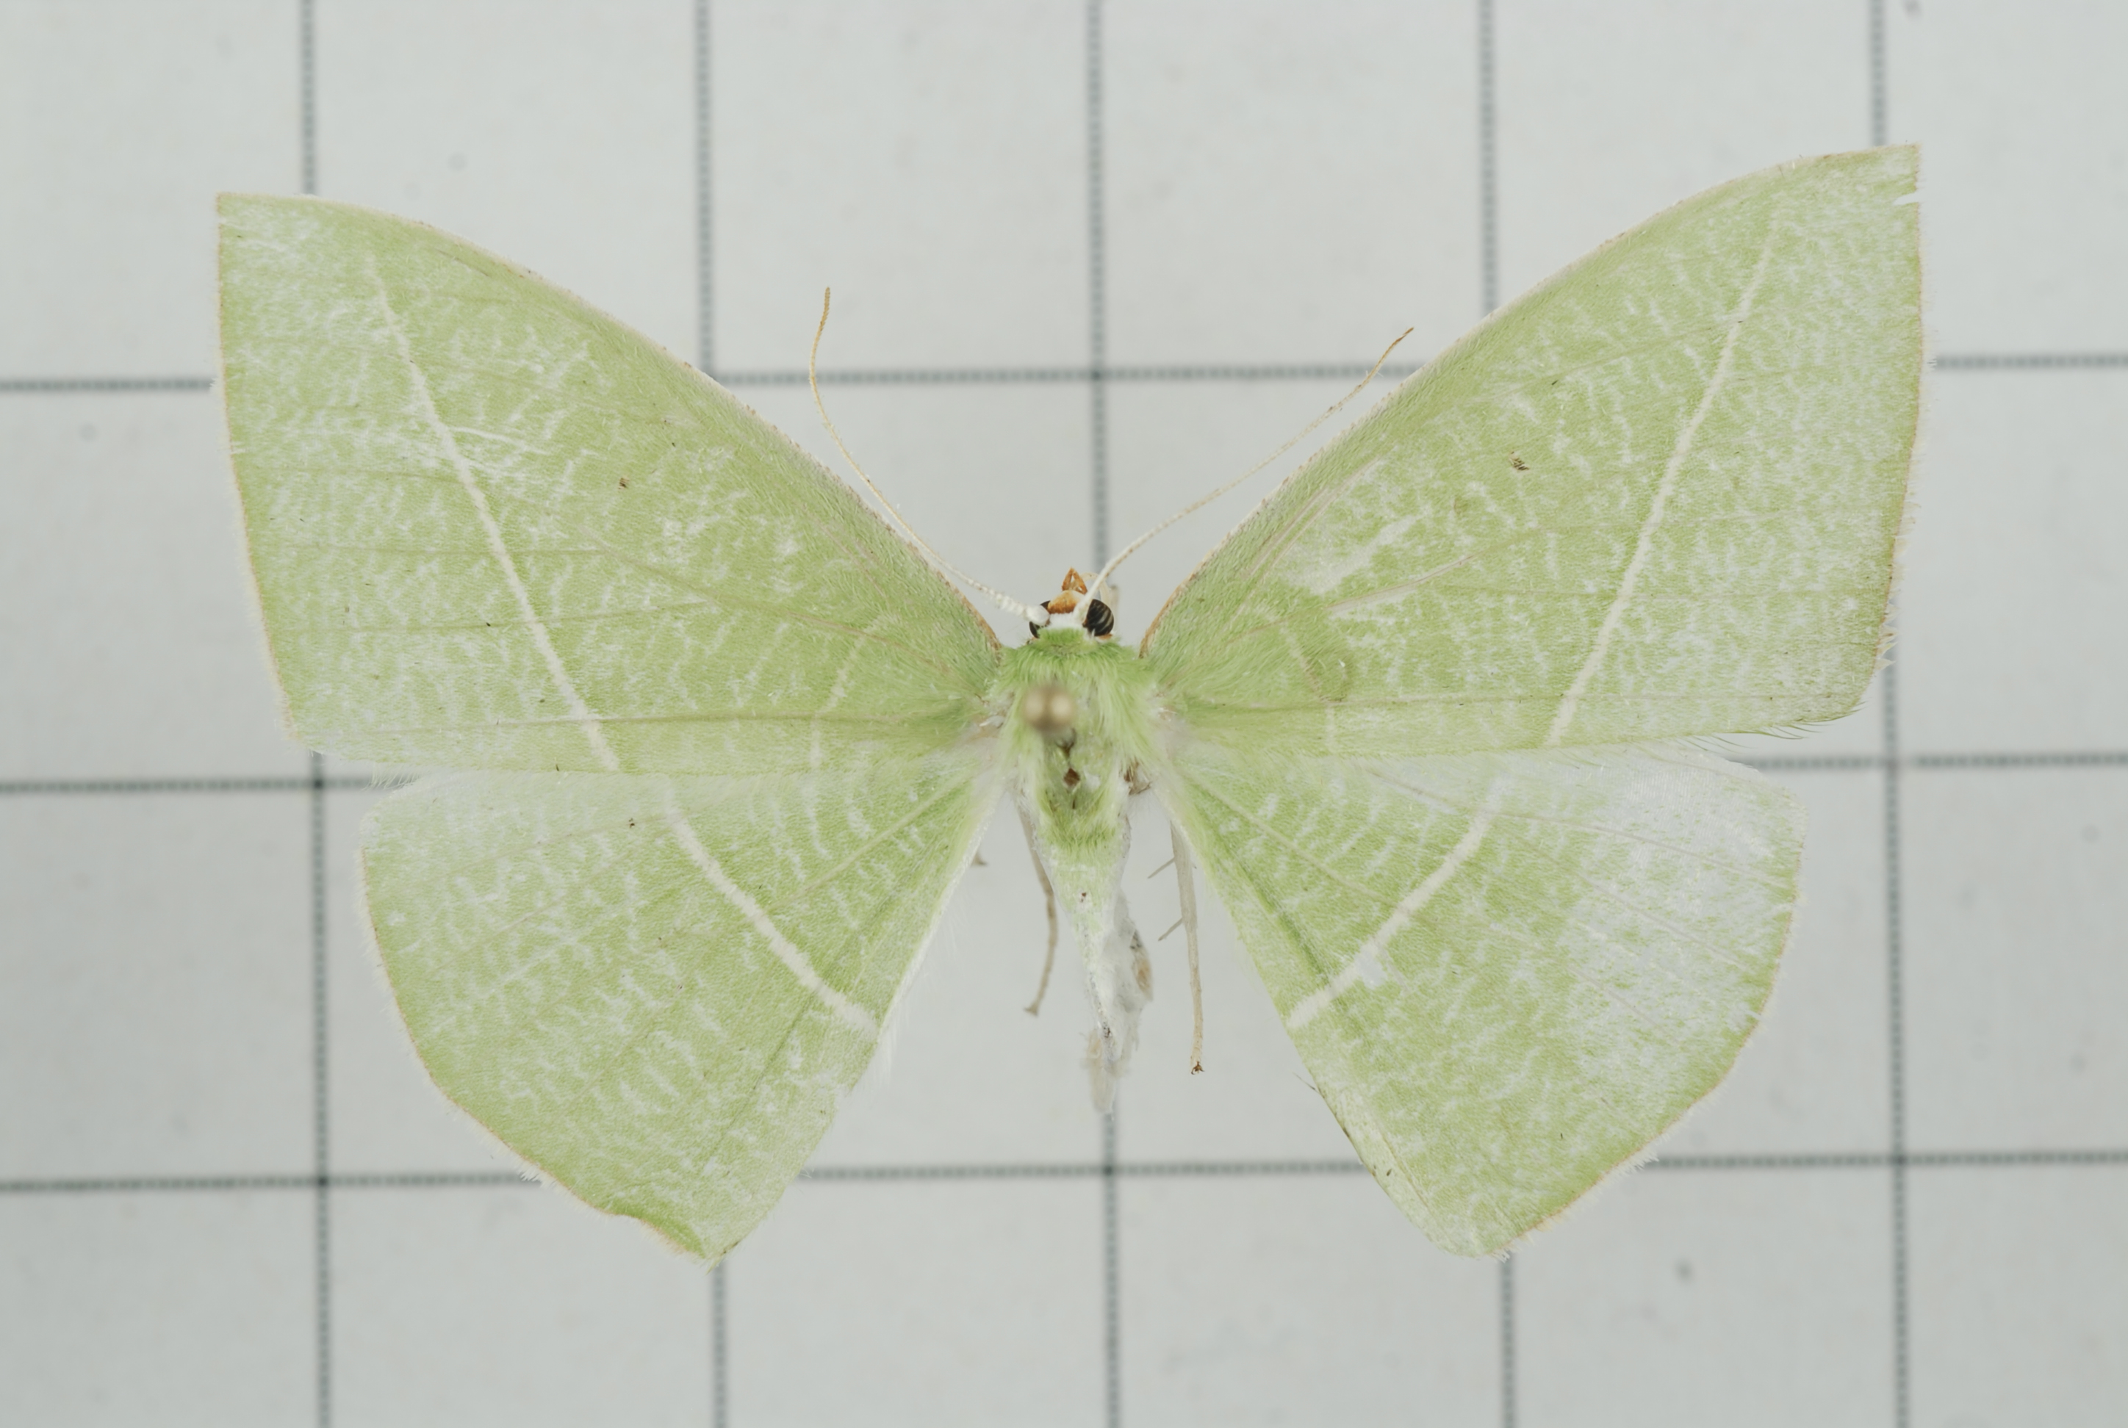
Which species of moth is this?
Tanaoctenia haliaria
